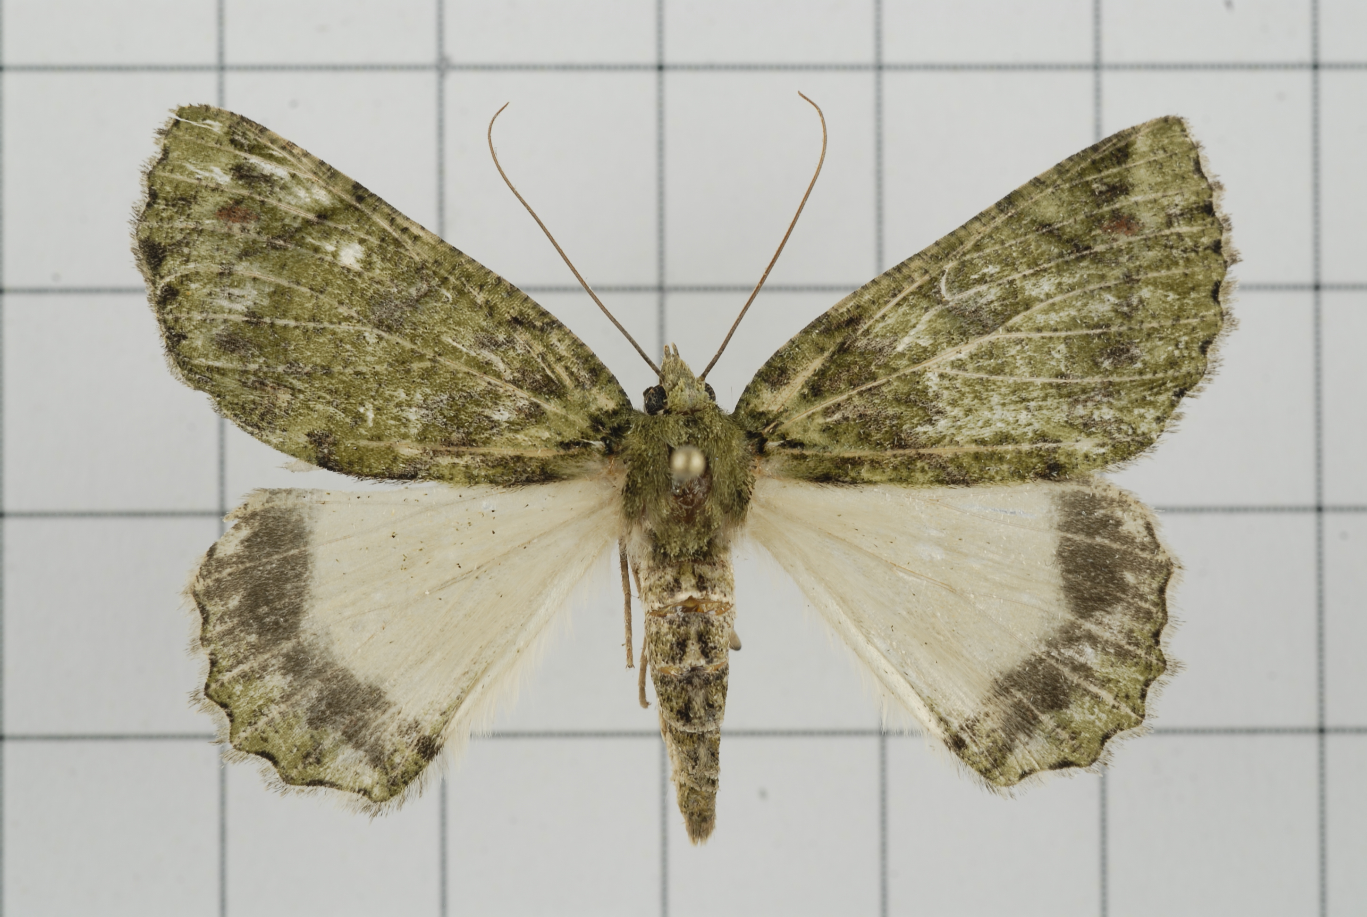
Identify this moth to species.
Dindica taiwana
